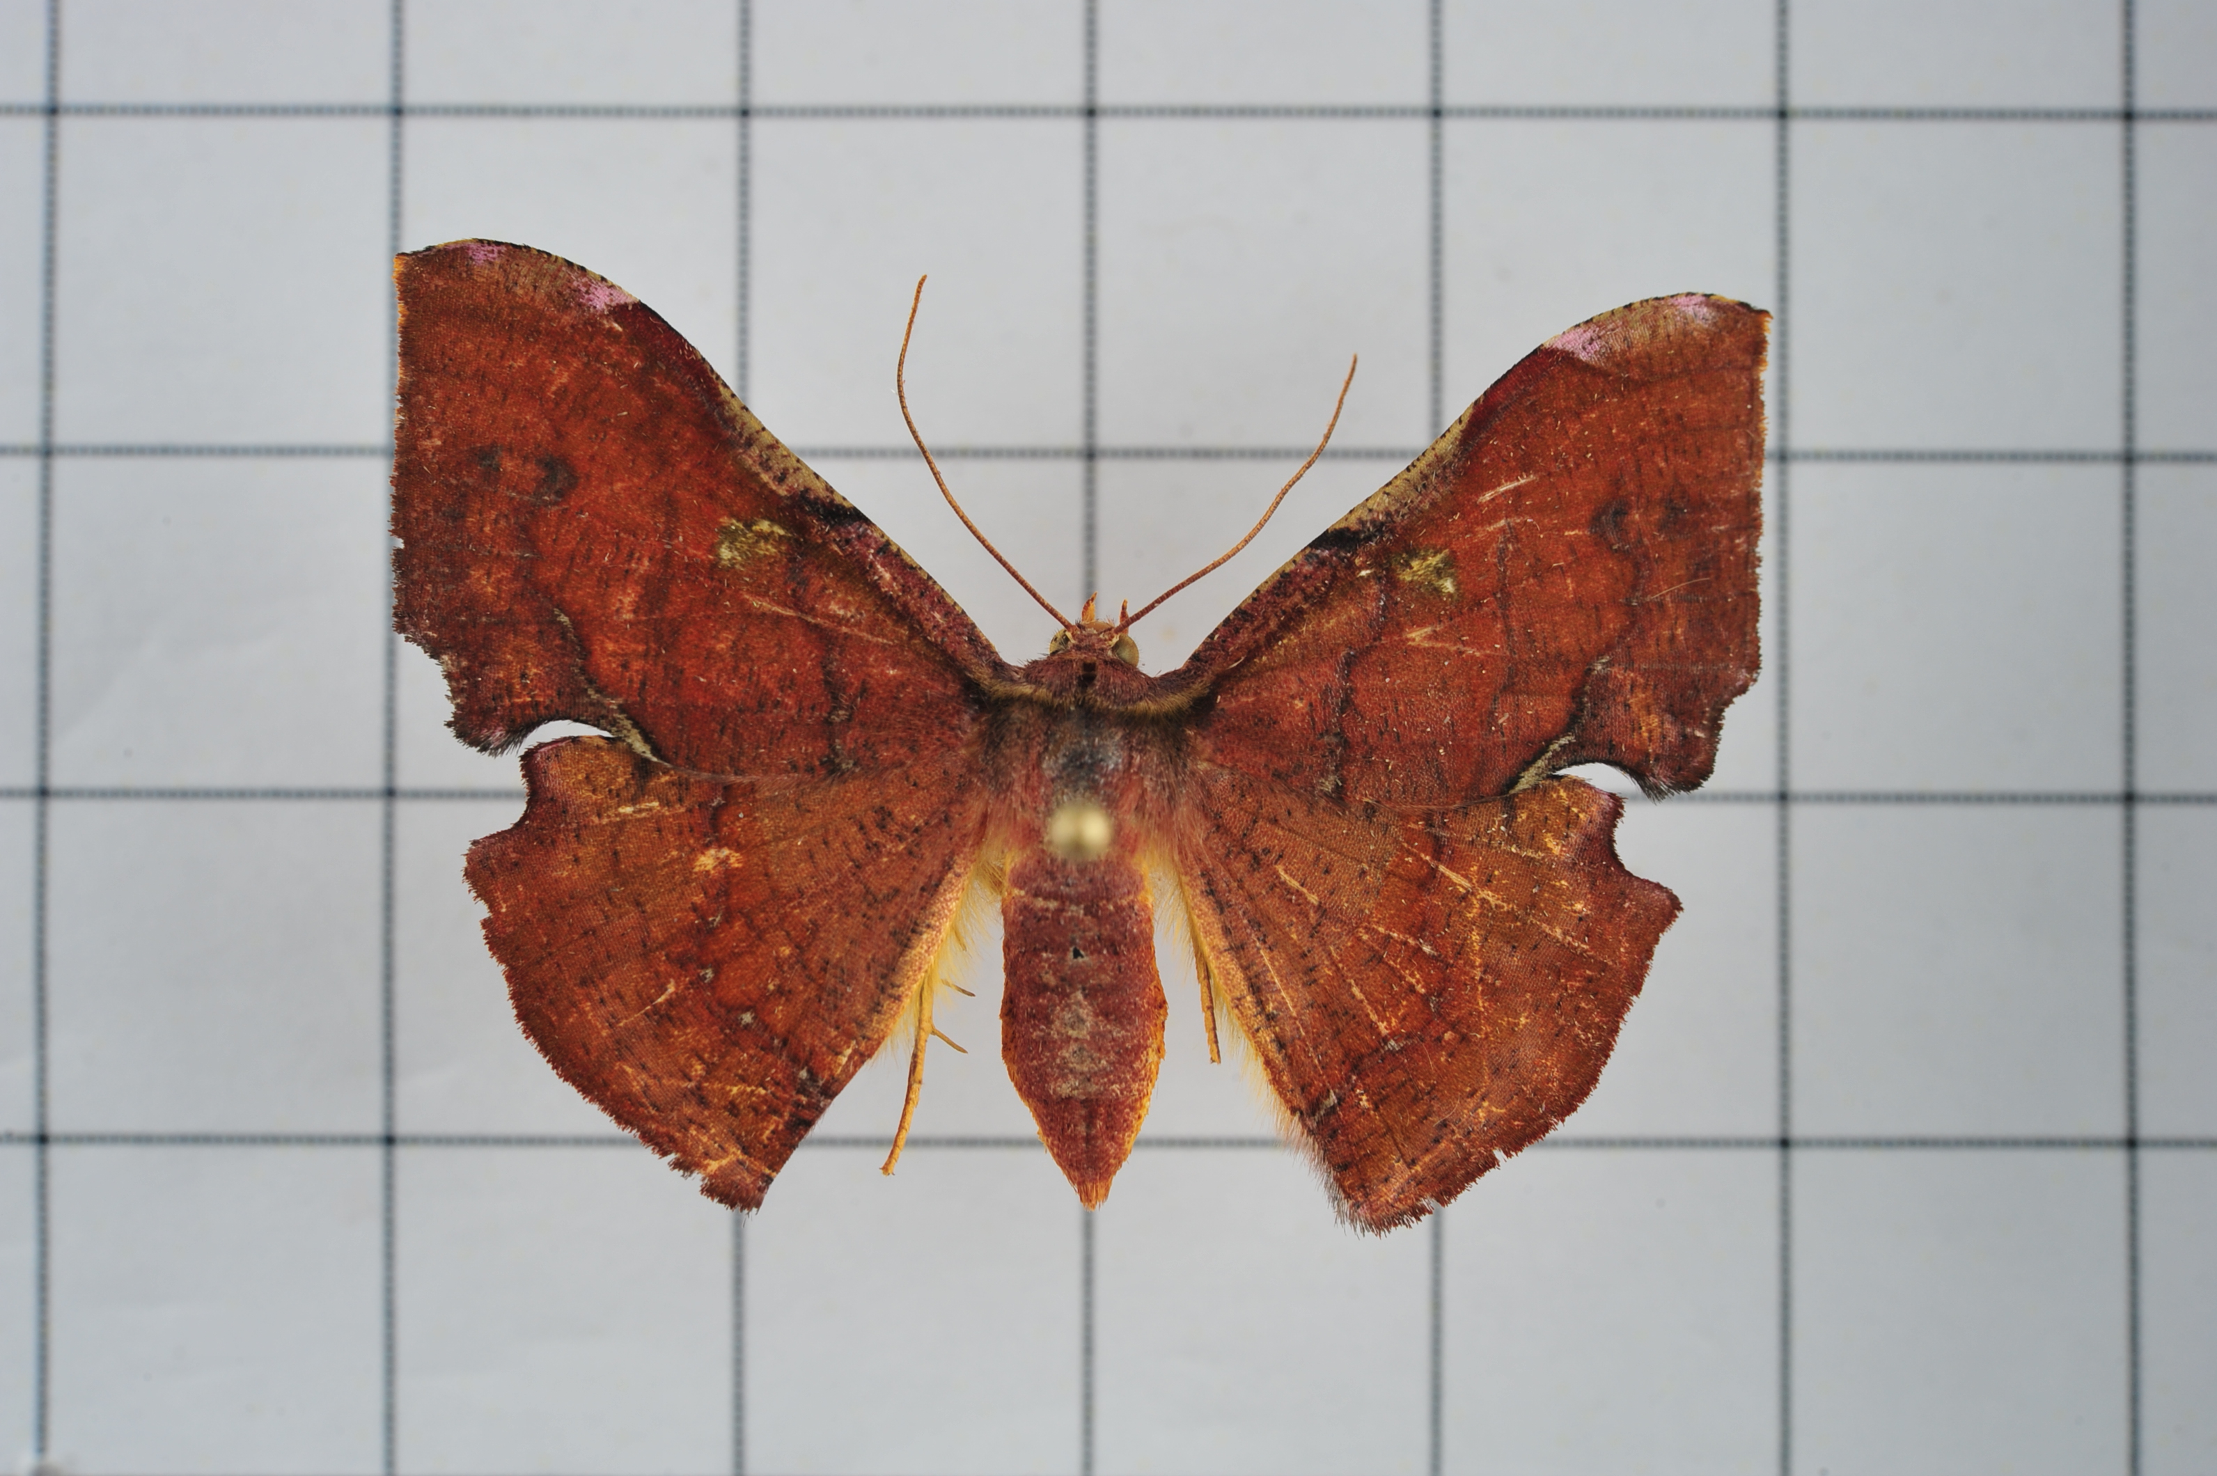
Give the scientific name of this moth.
Fascellina chromataria
